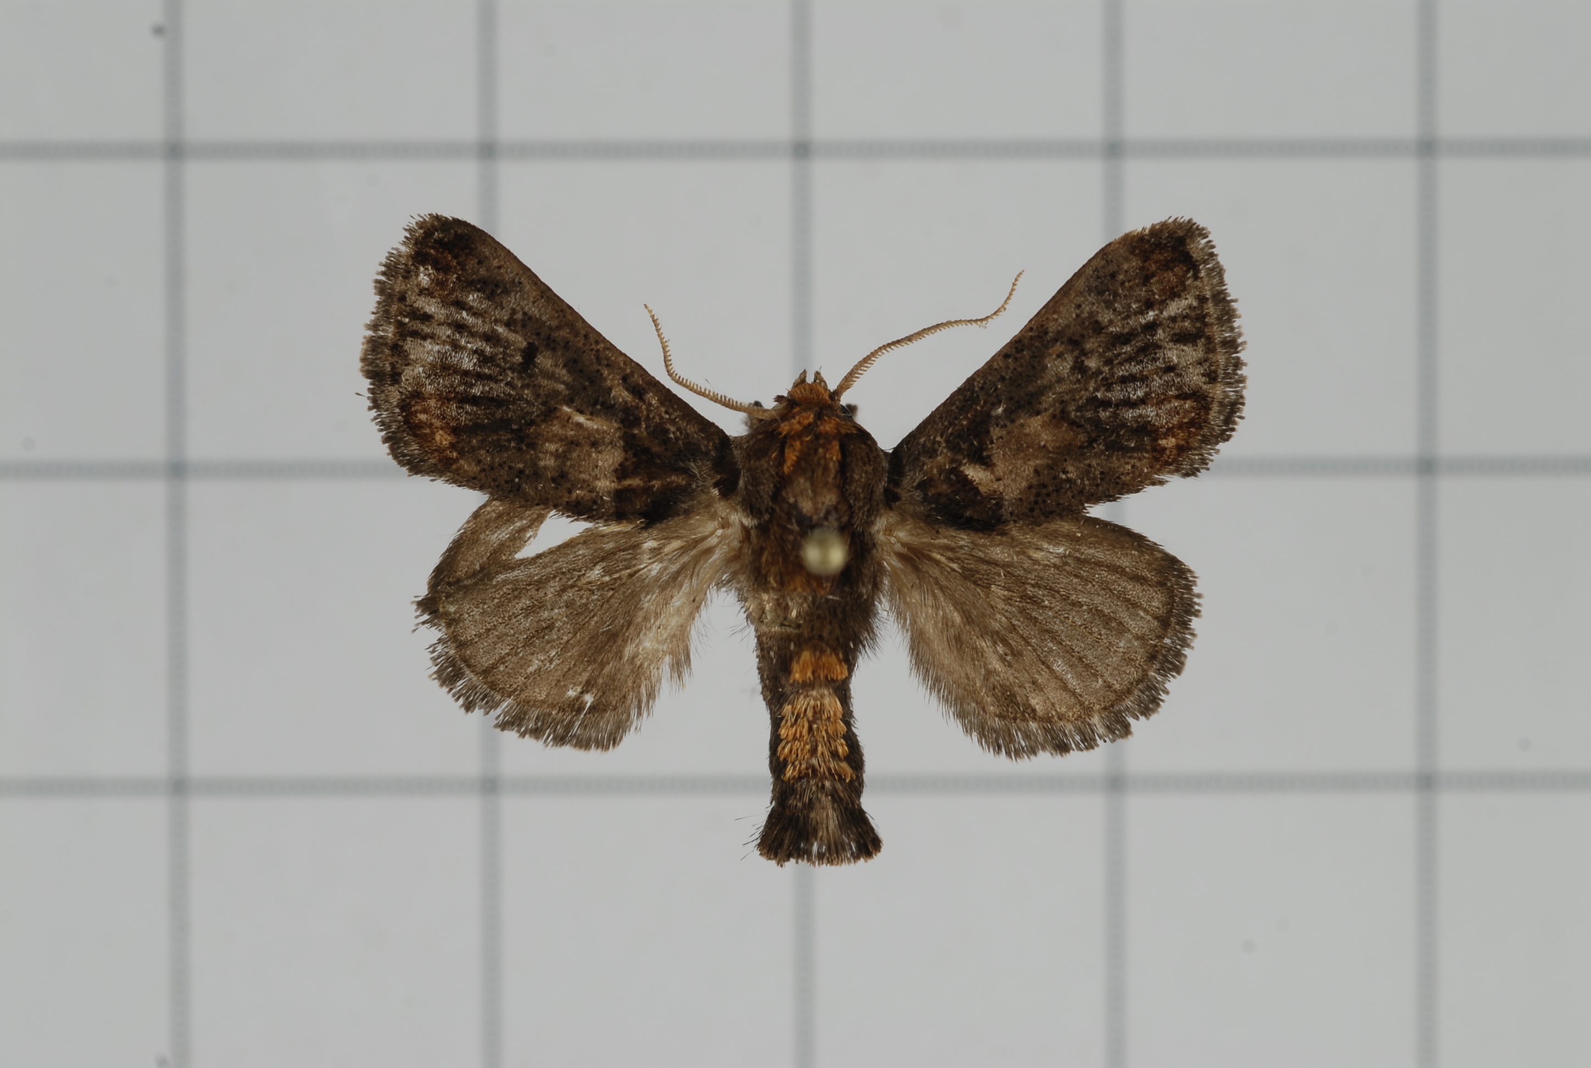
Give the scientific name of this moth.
Phlossa conjuncta
